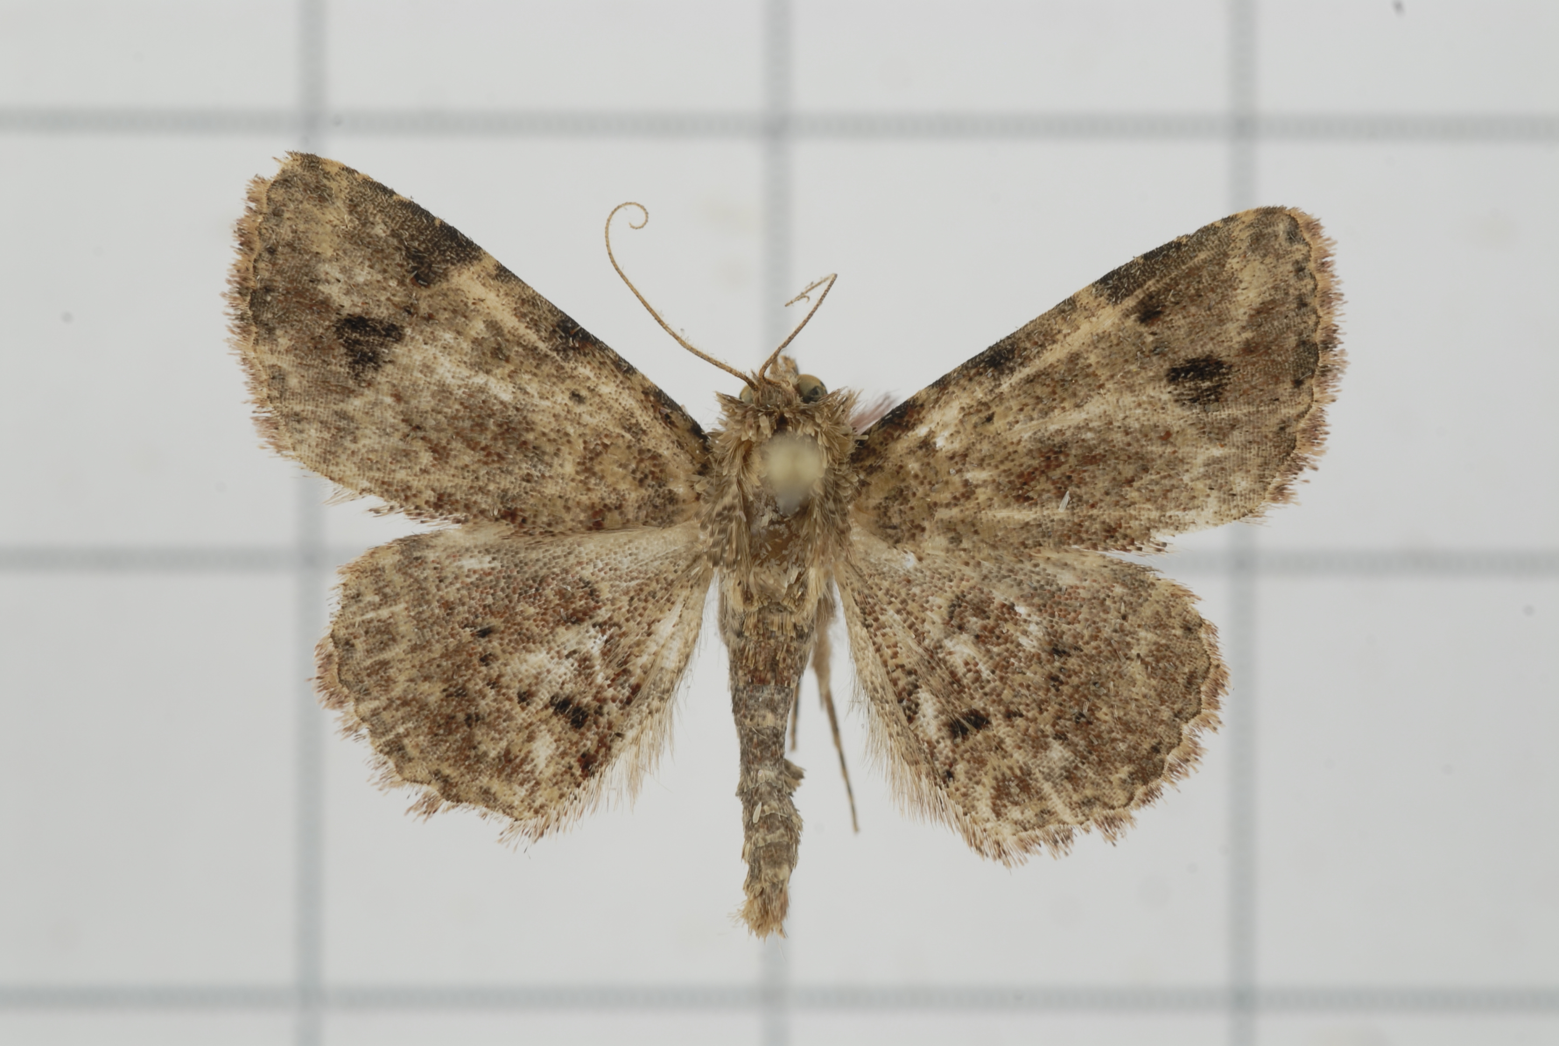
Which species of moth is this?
Panilla dispila
